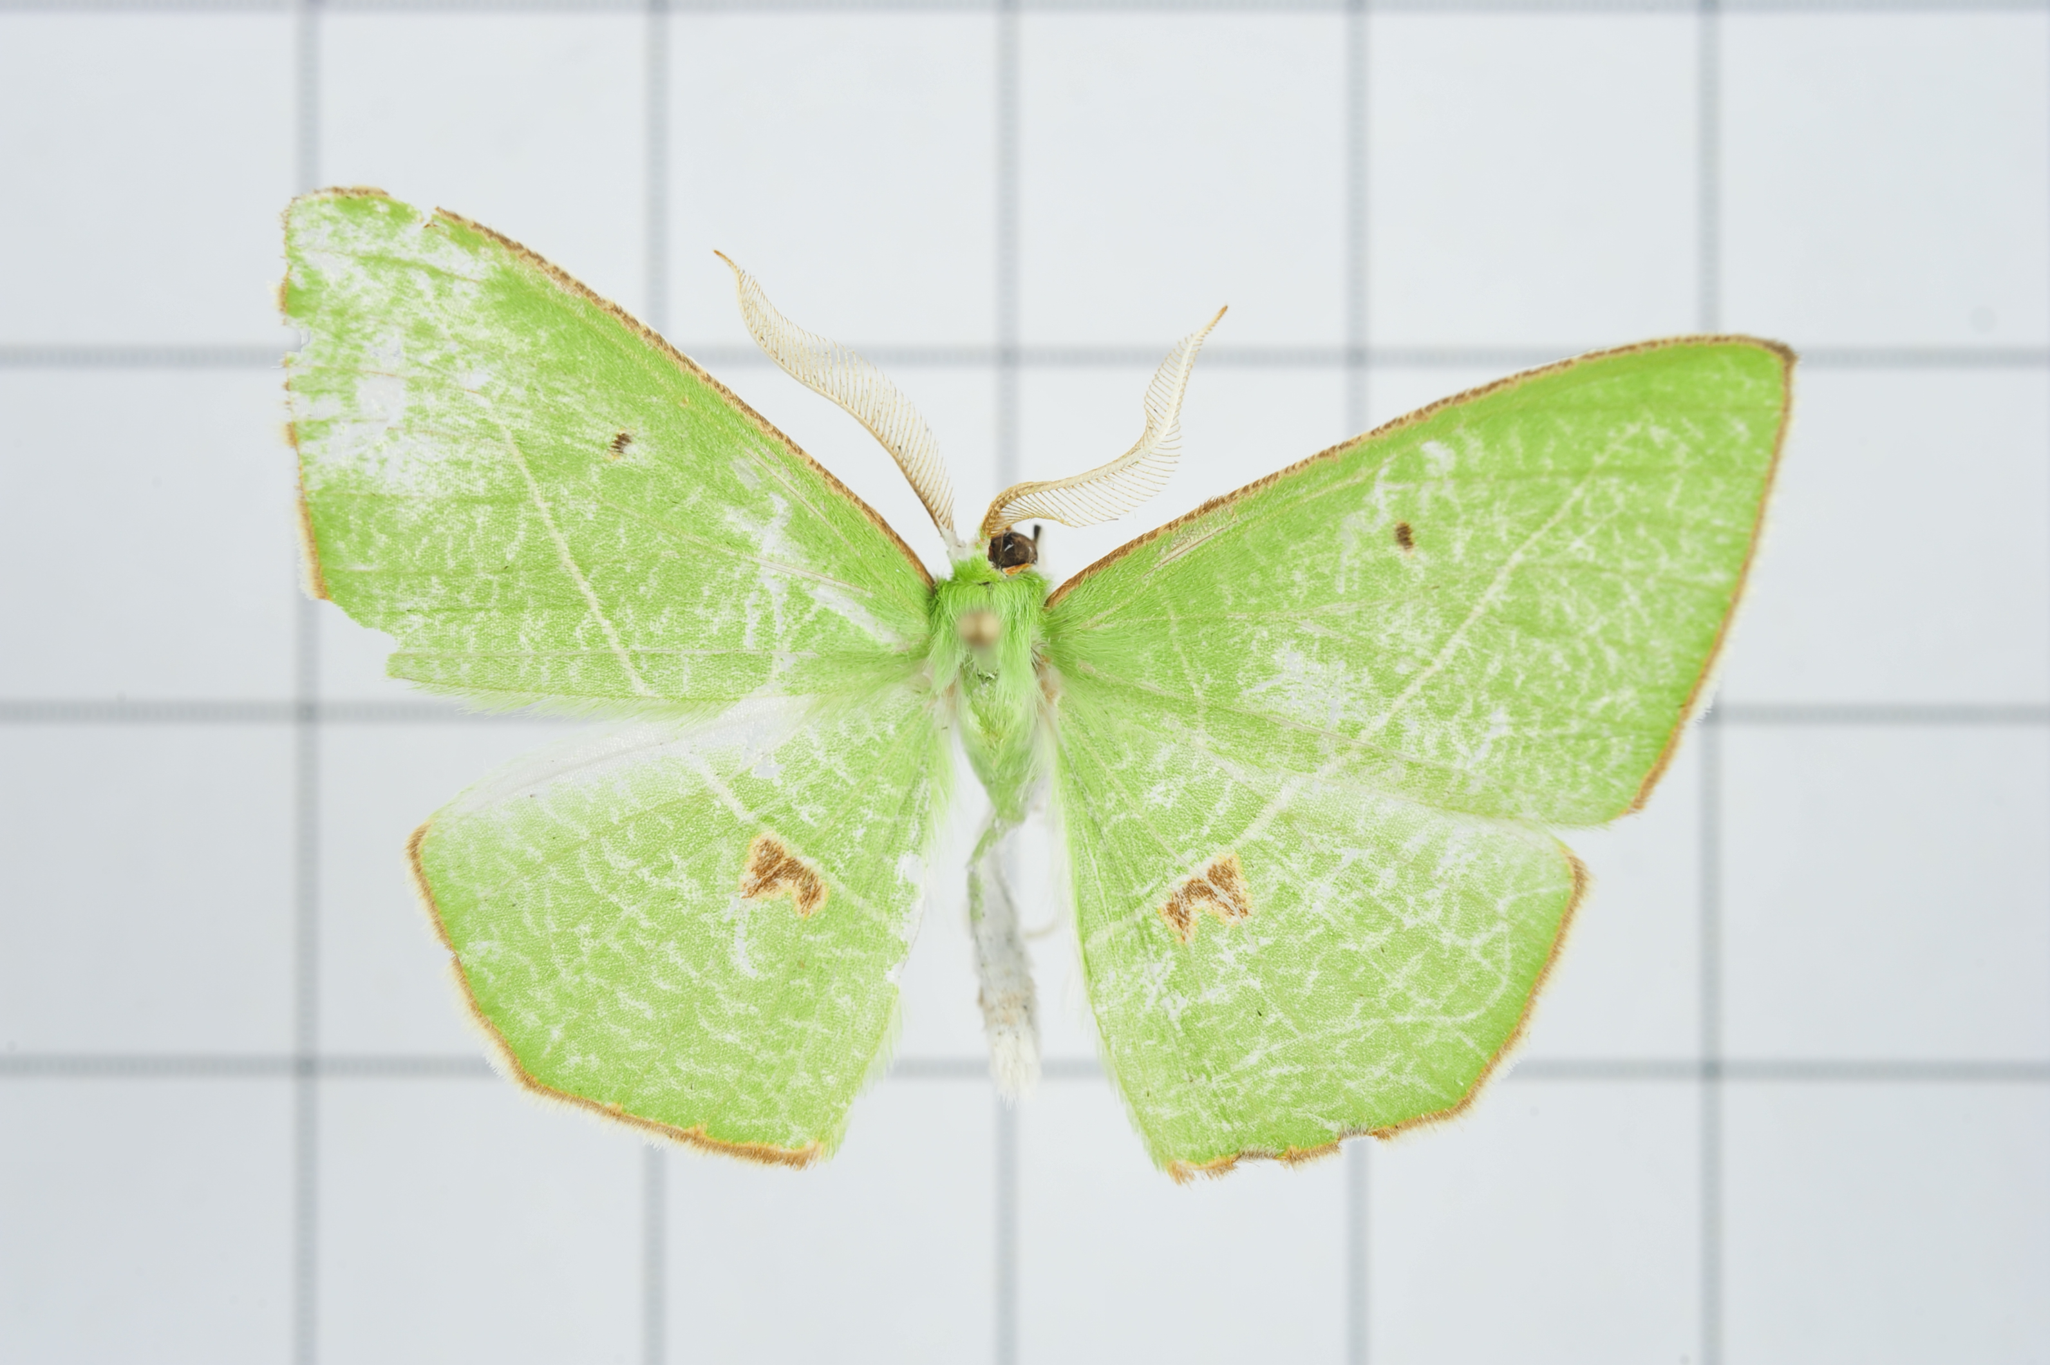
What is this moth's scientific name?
Tanaoctenia haliaria
